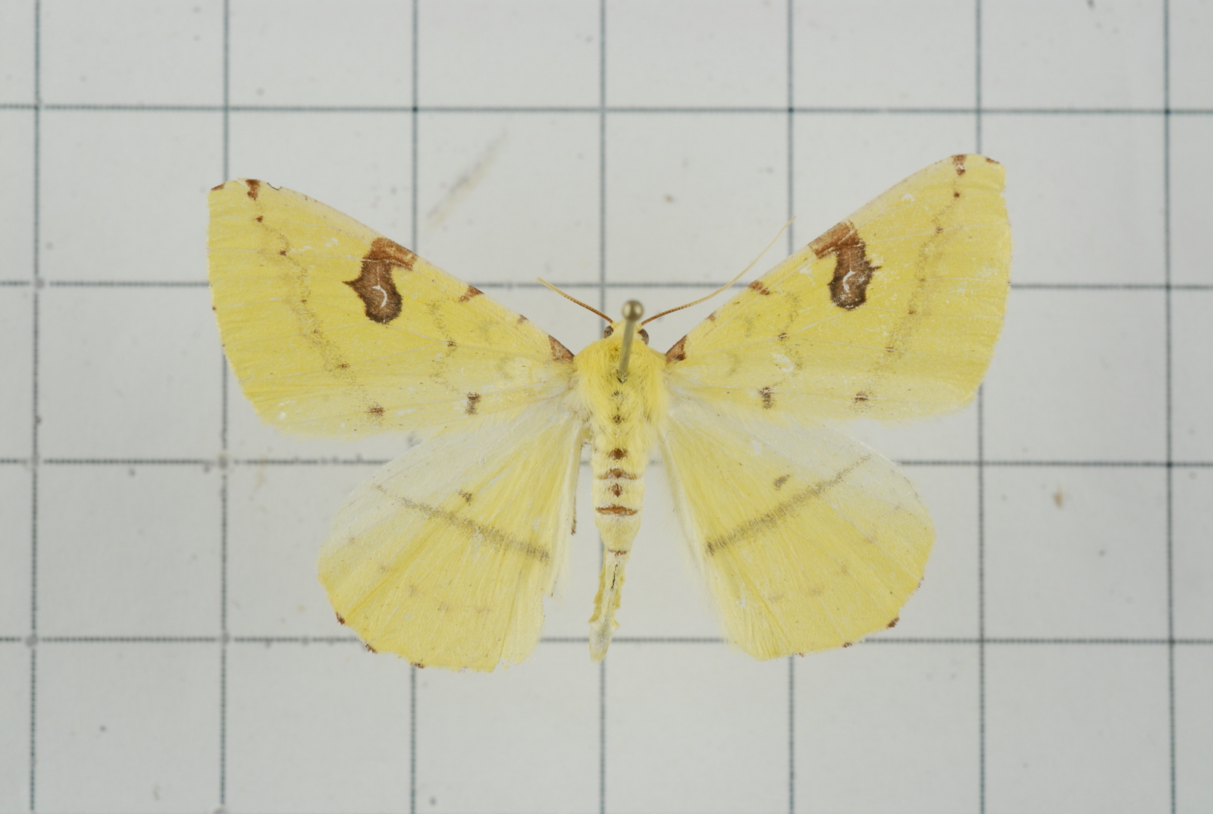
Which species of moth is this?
Opisthograptis punctilineata
